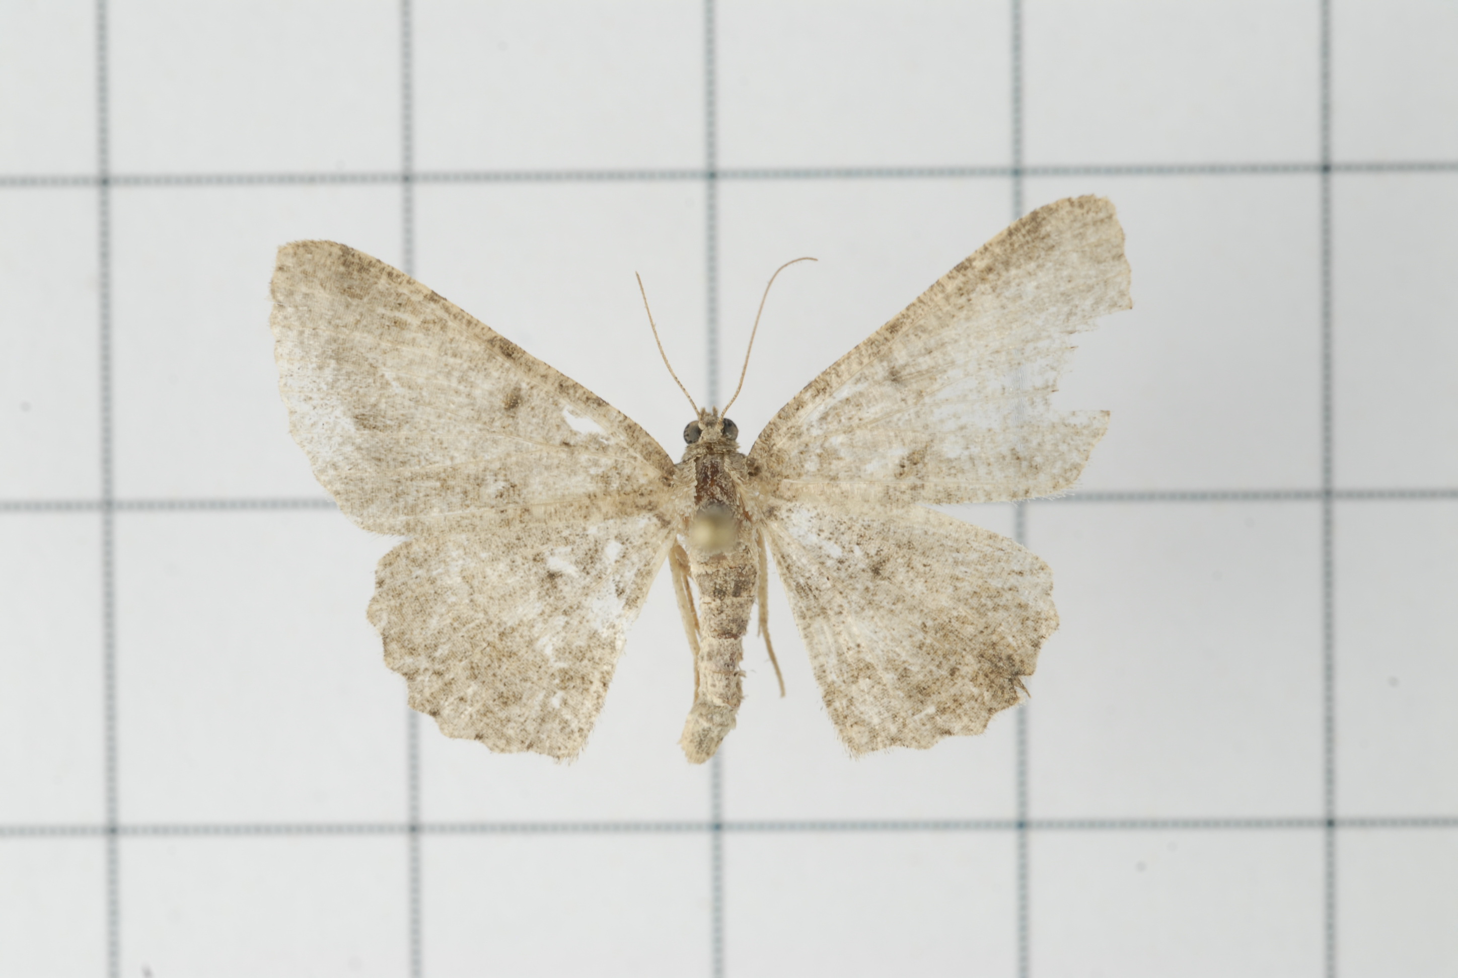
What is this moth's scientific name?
Psilalcis breta rantaizana
